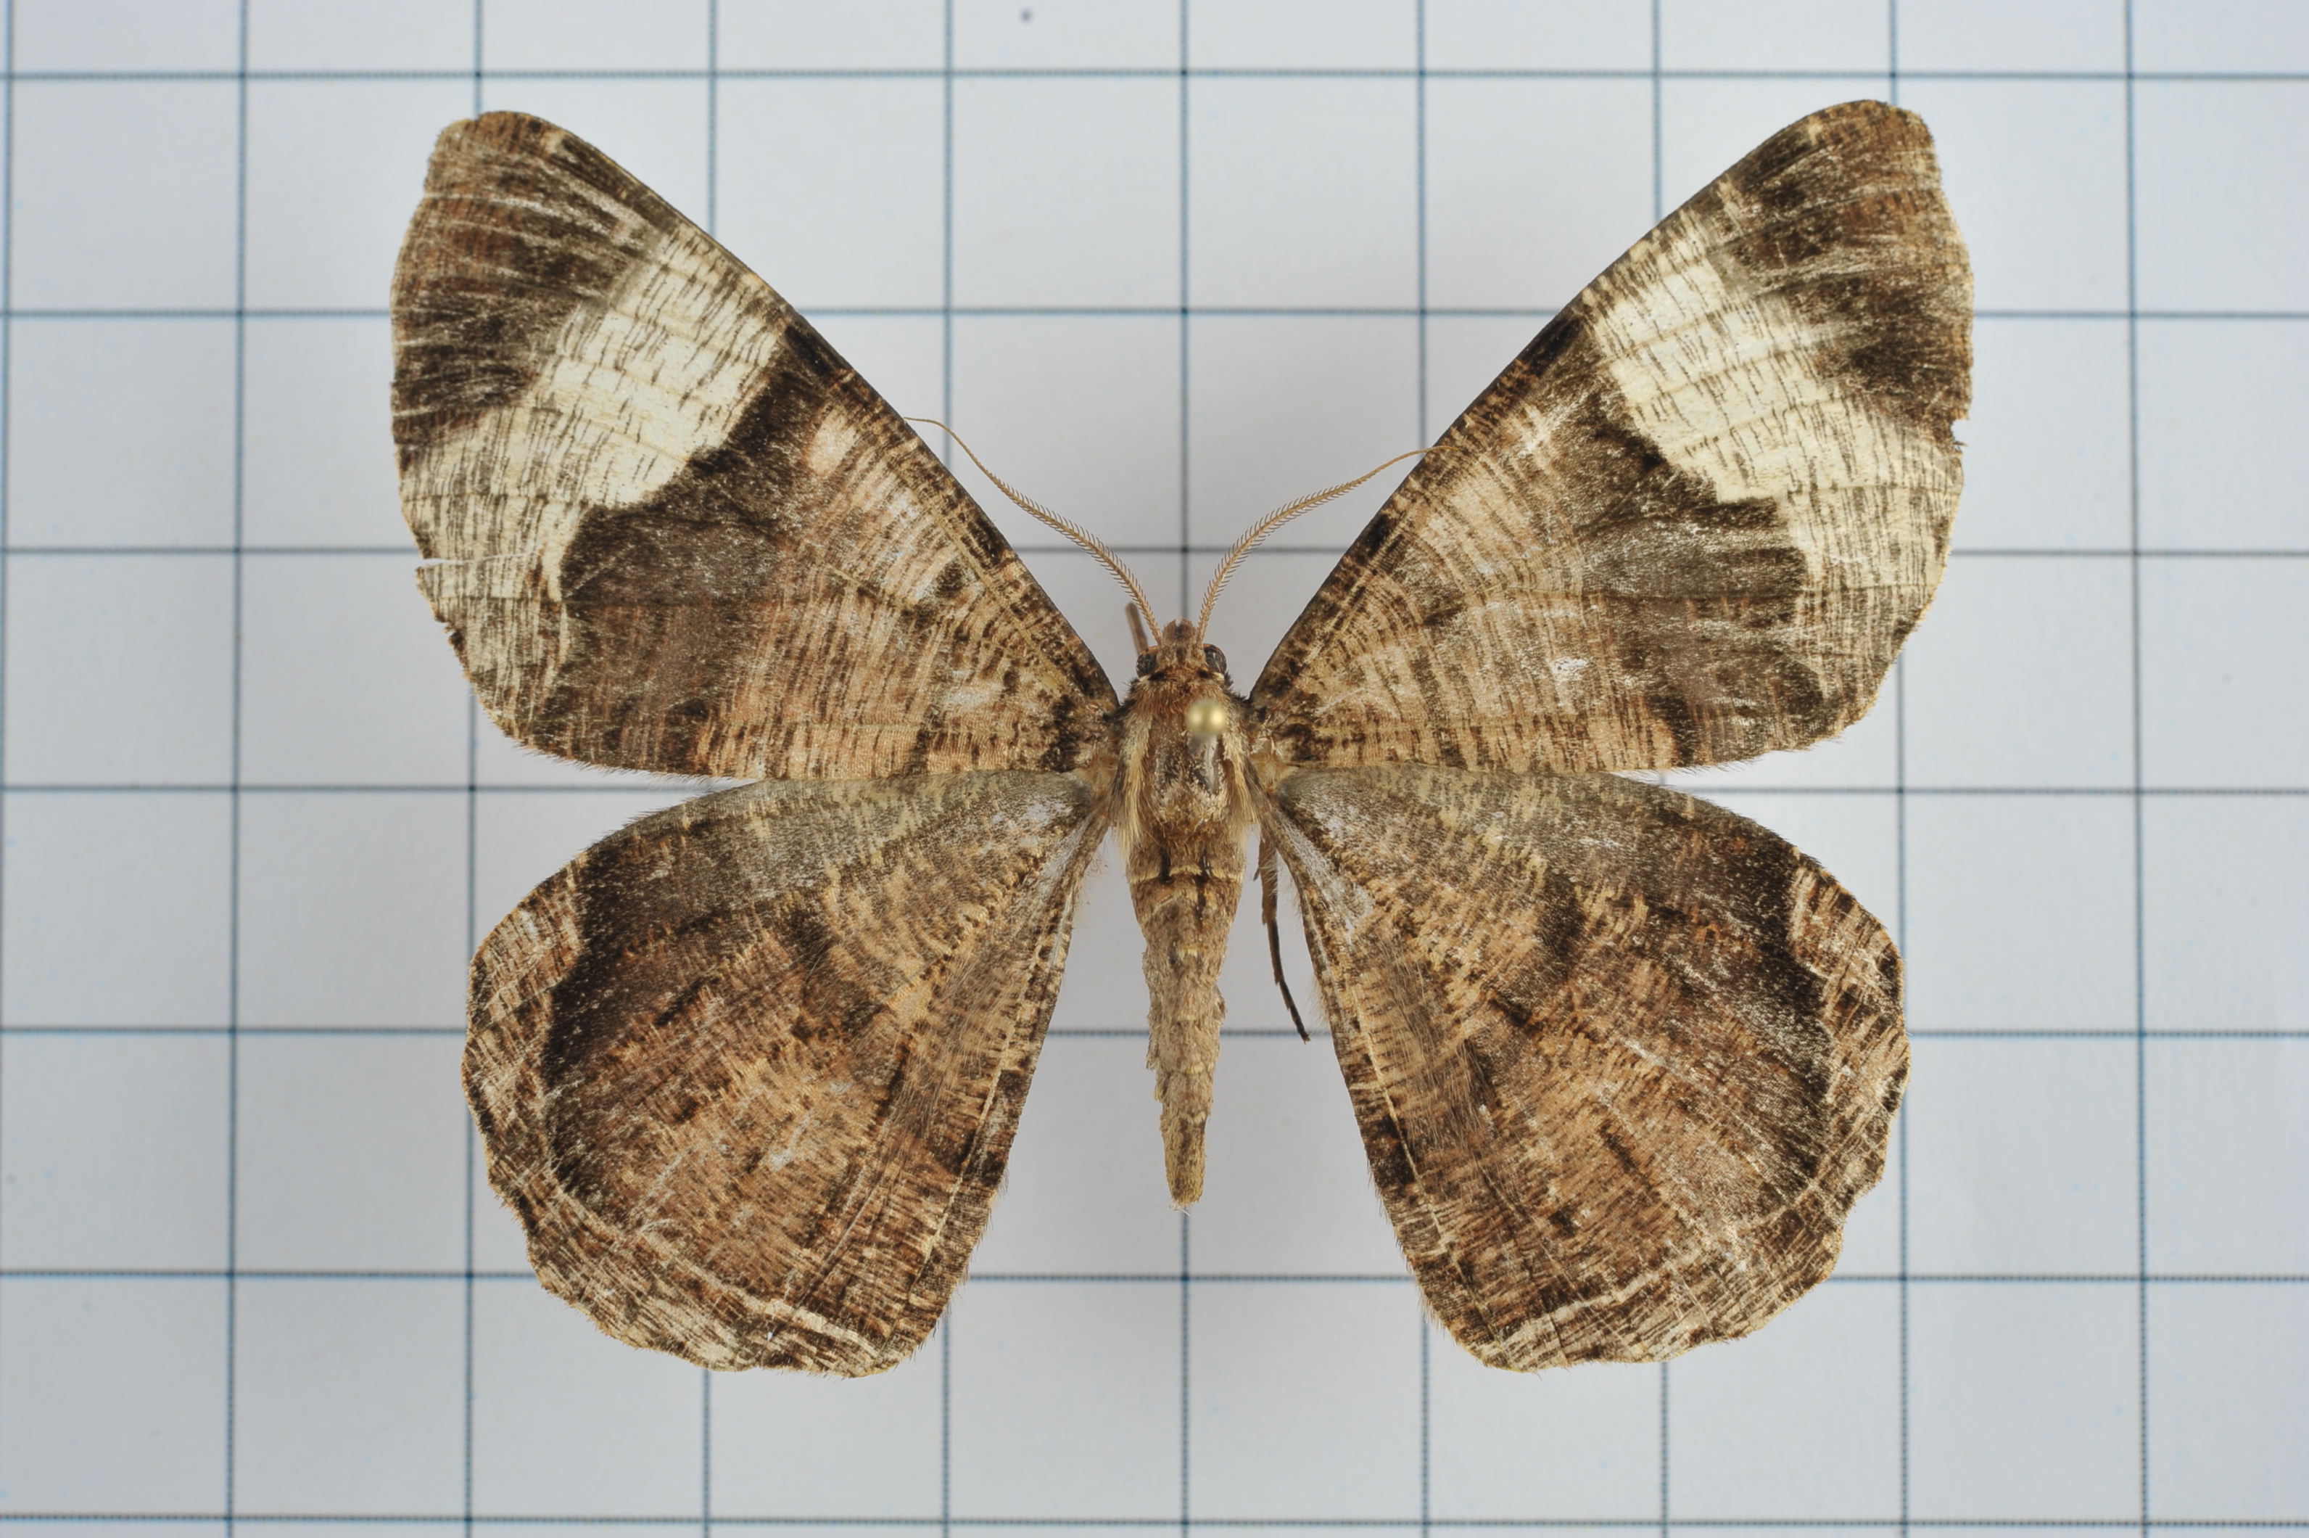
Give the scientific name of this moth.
Xandrames latiferaria curvistriga
